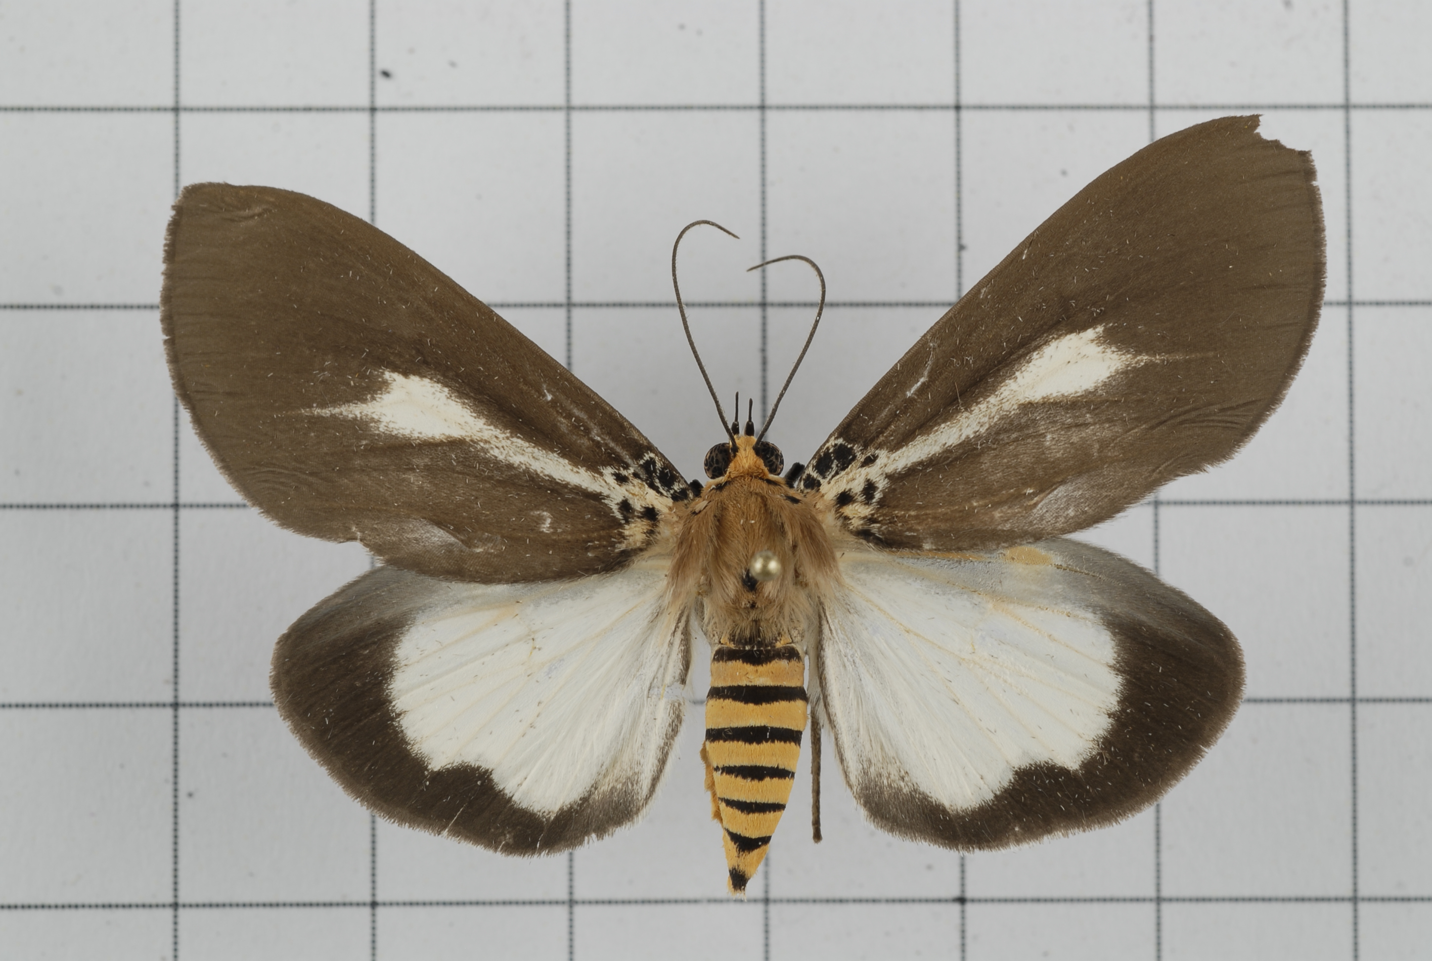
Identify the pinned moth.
Asota heliconia zebrina
